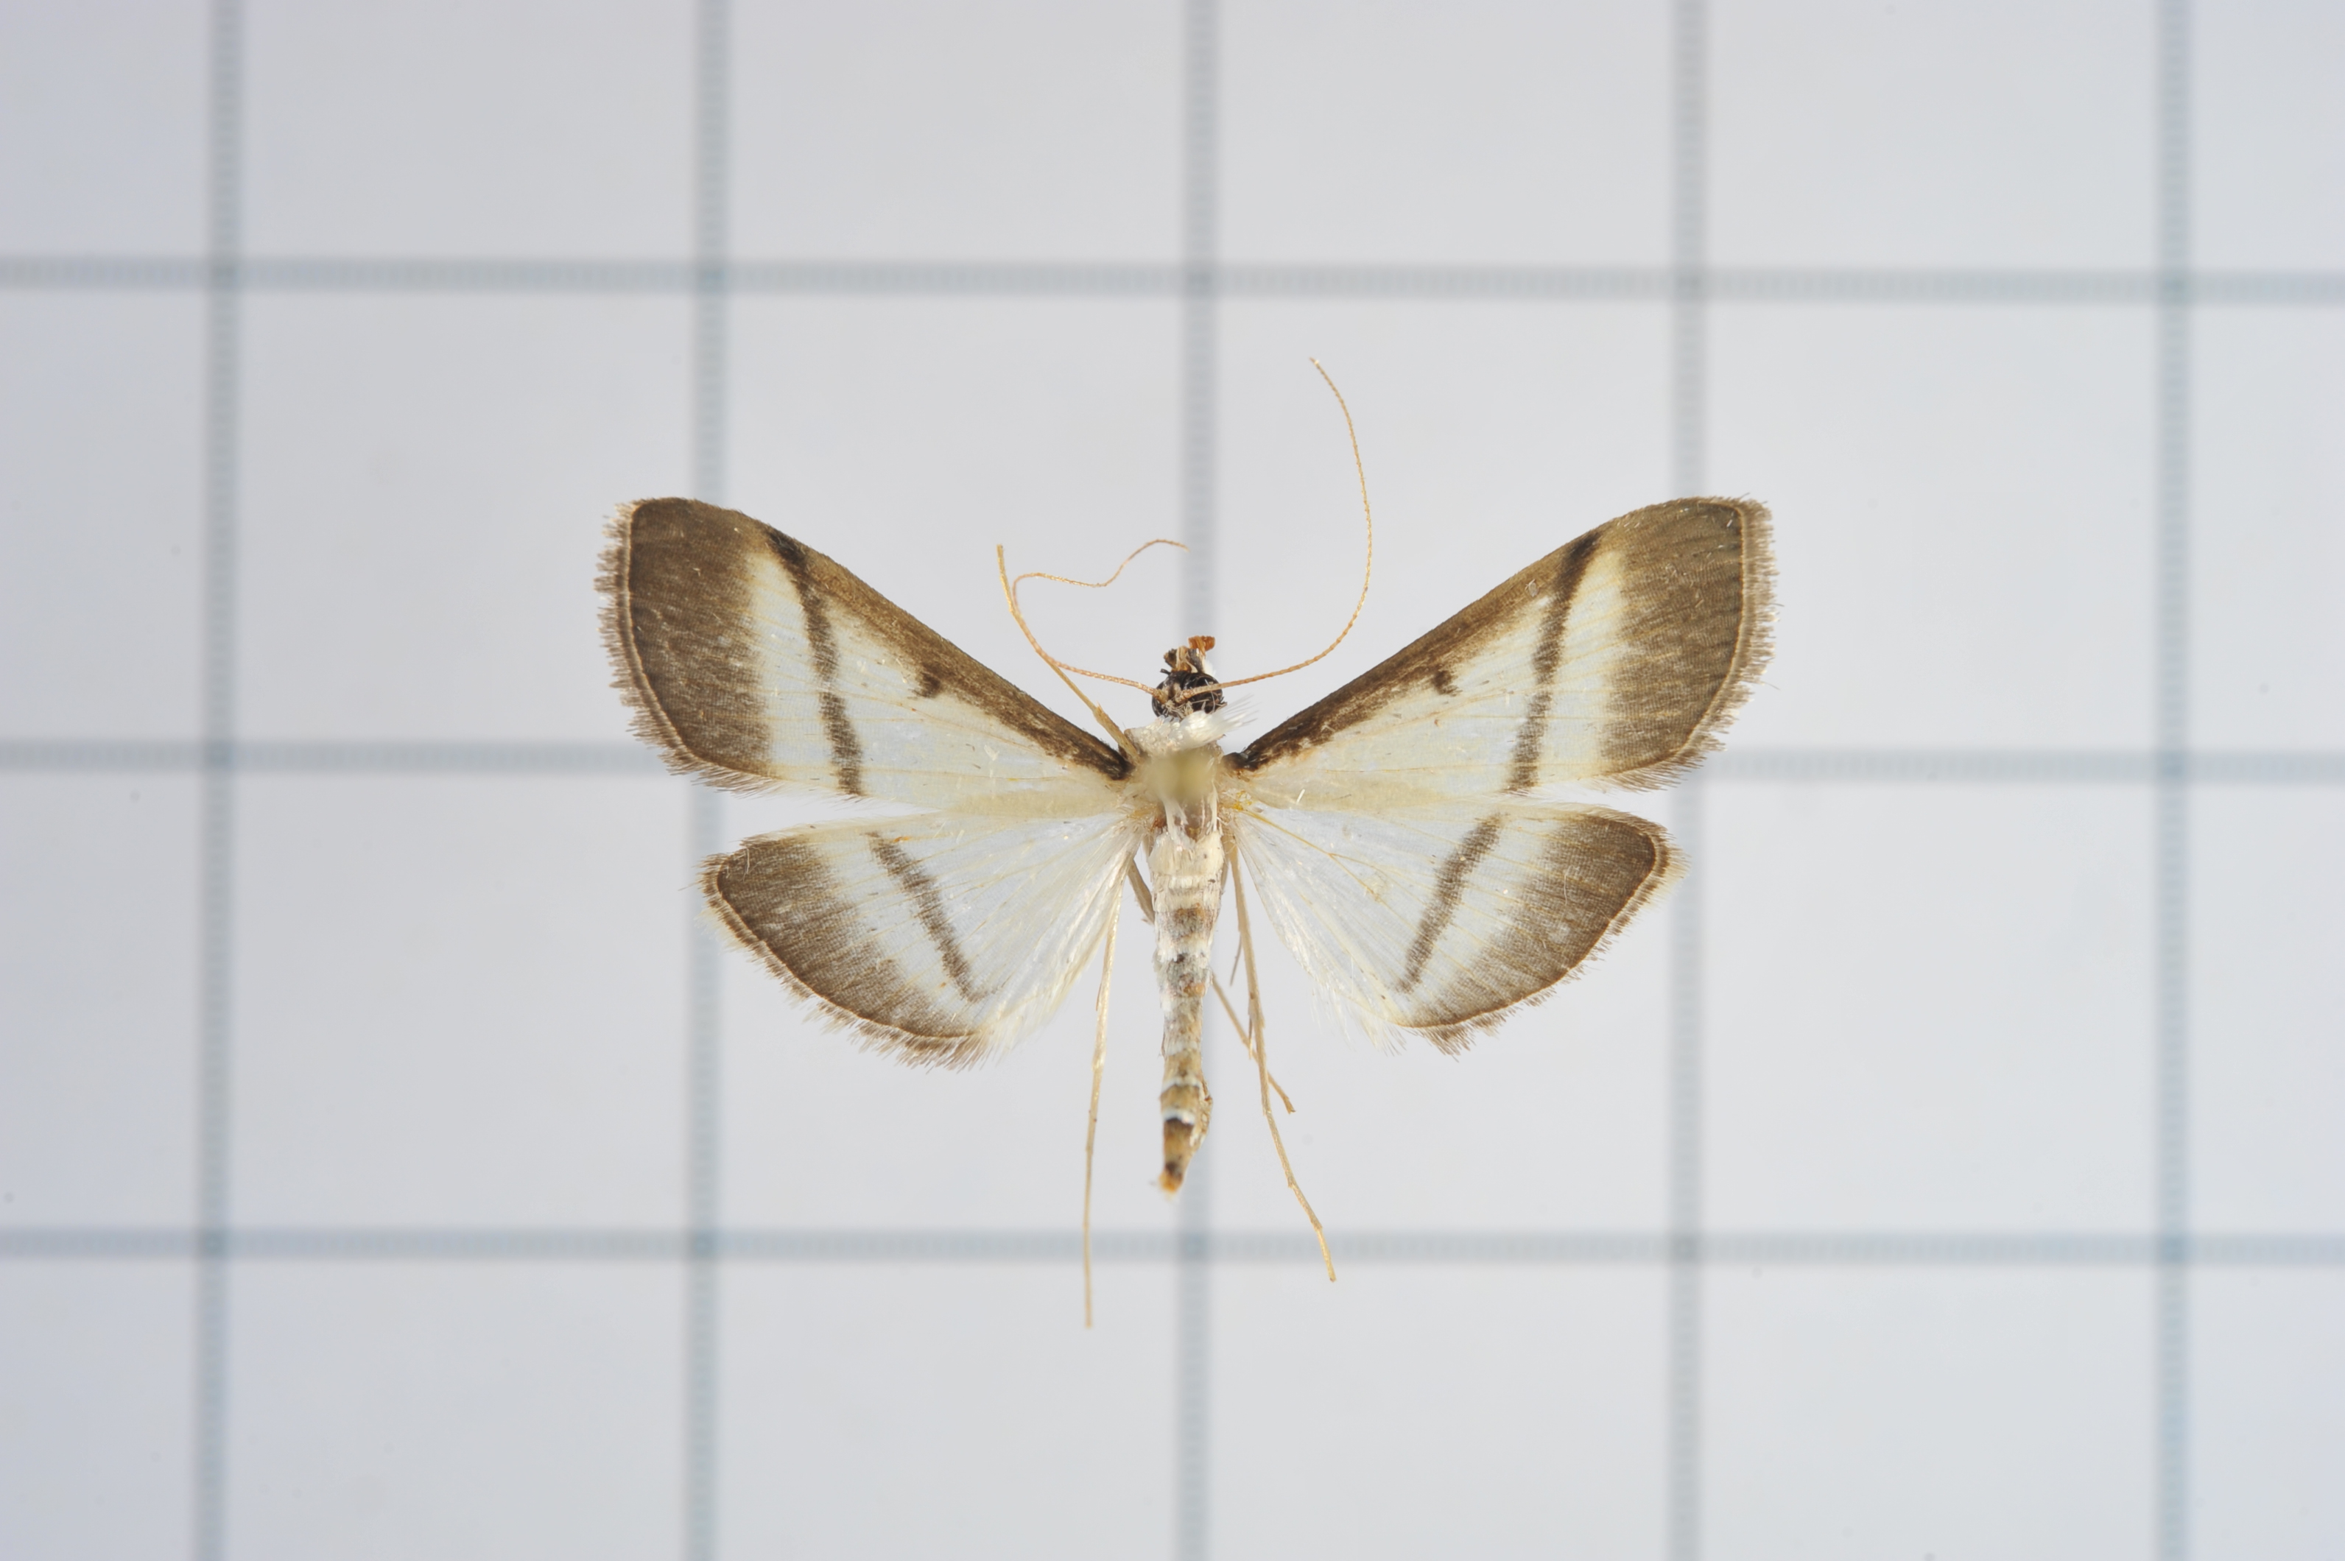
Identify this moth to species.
Bradina diagonalis
